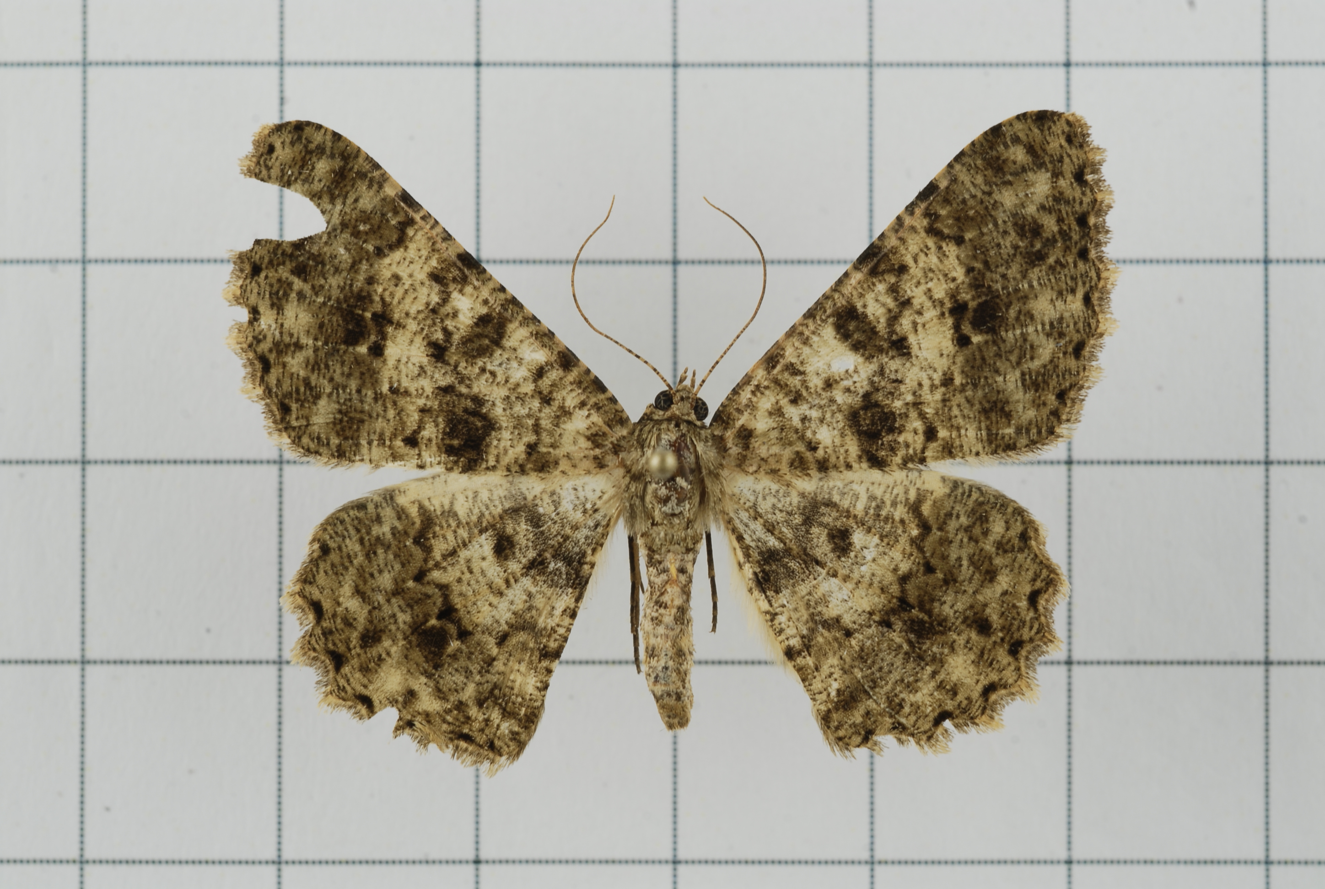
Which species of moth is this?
Racotis boarmiaria
